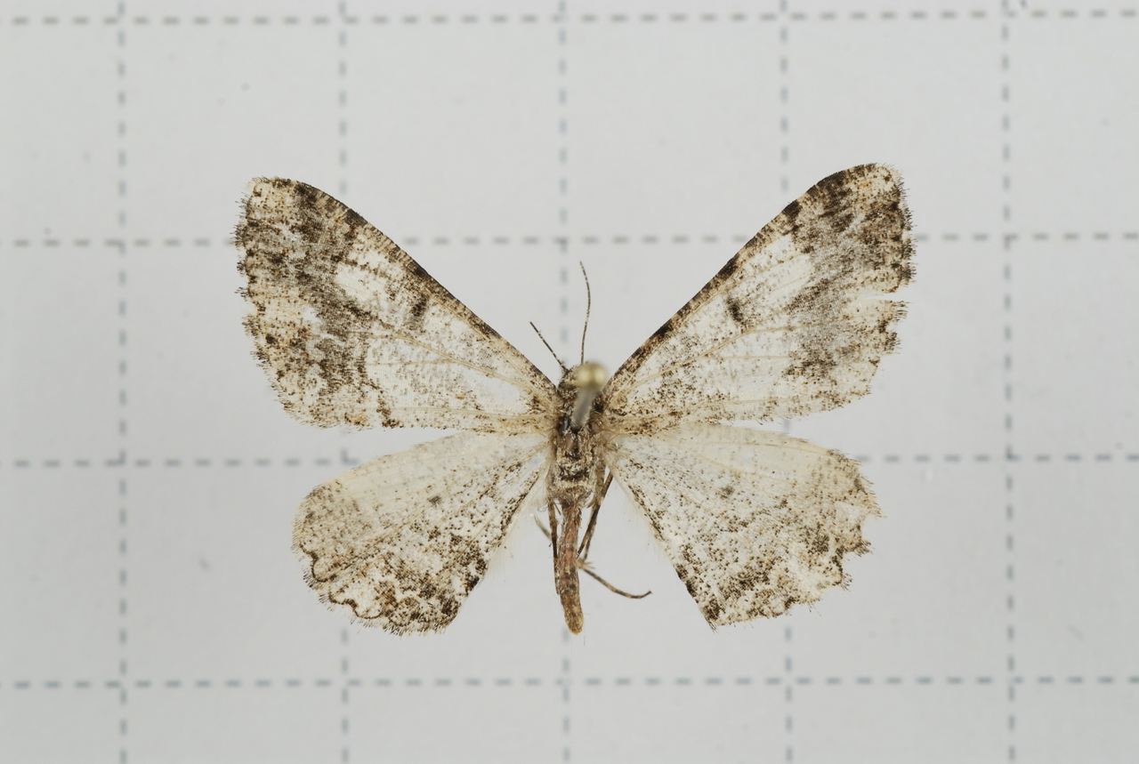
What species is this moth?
Alcis taiwanovariegata
